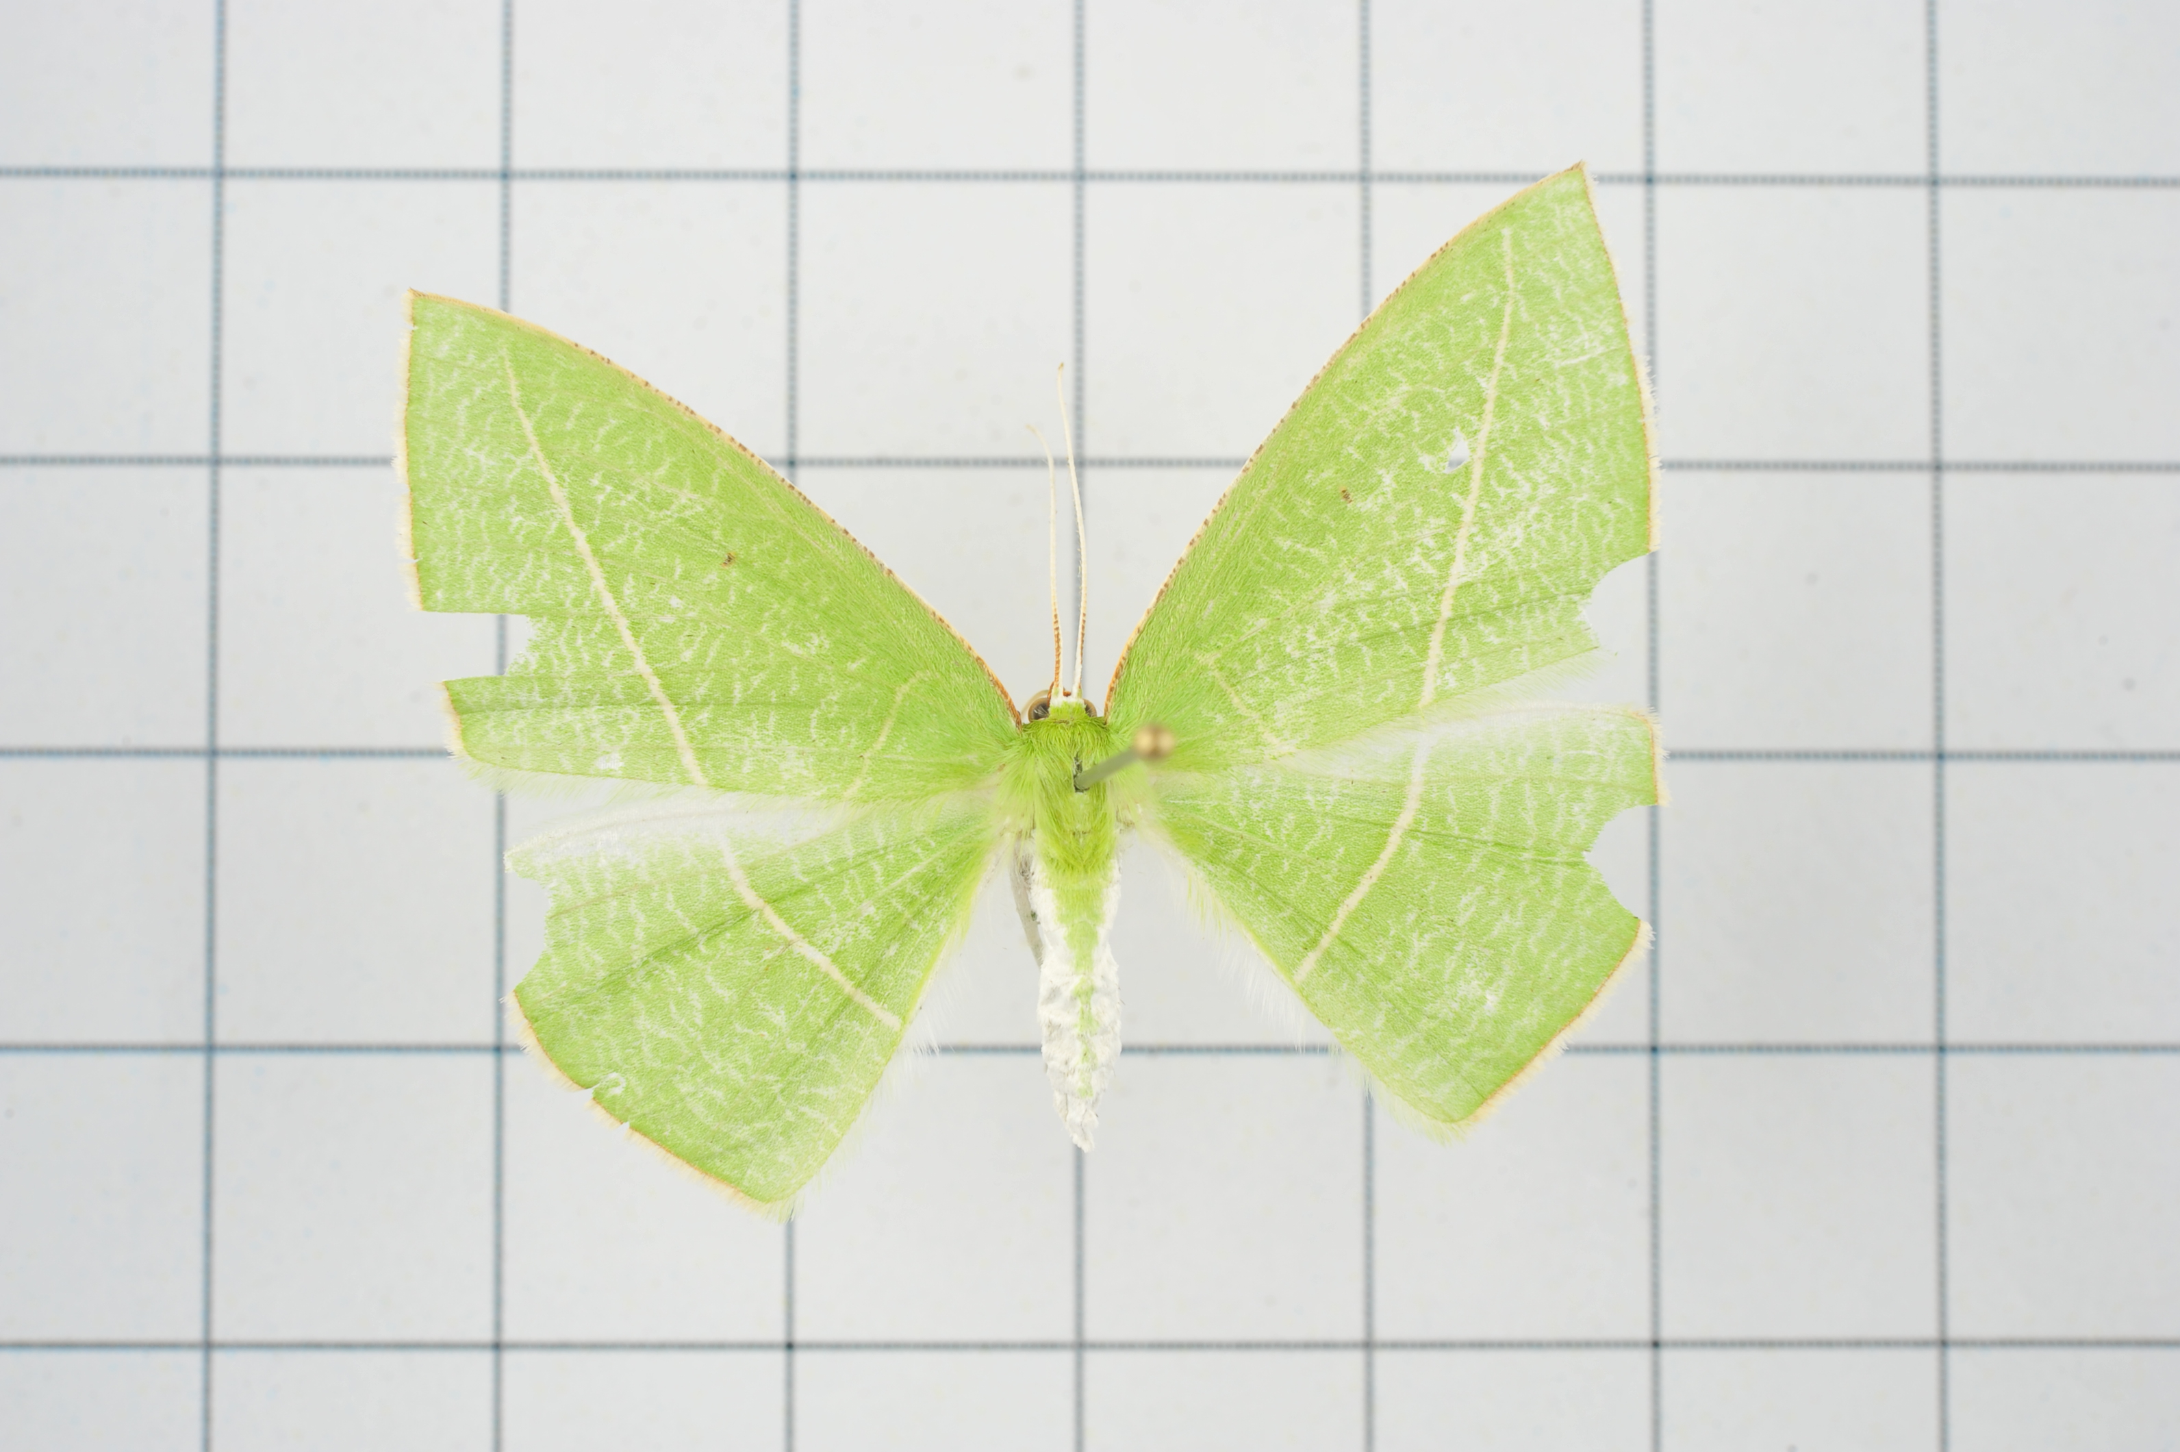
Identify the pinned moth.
Tanaoctenia haliaria
